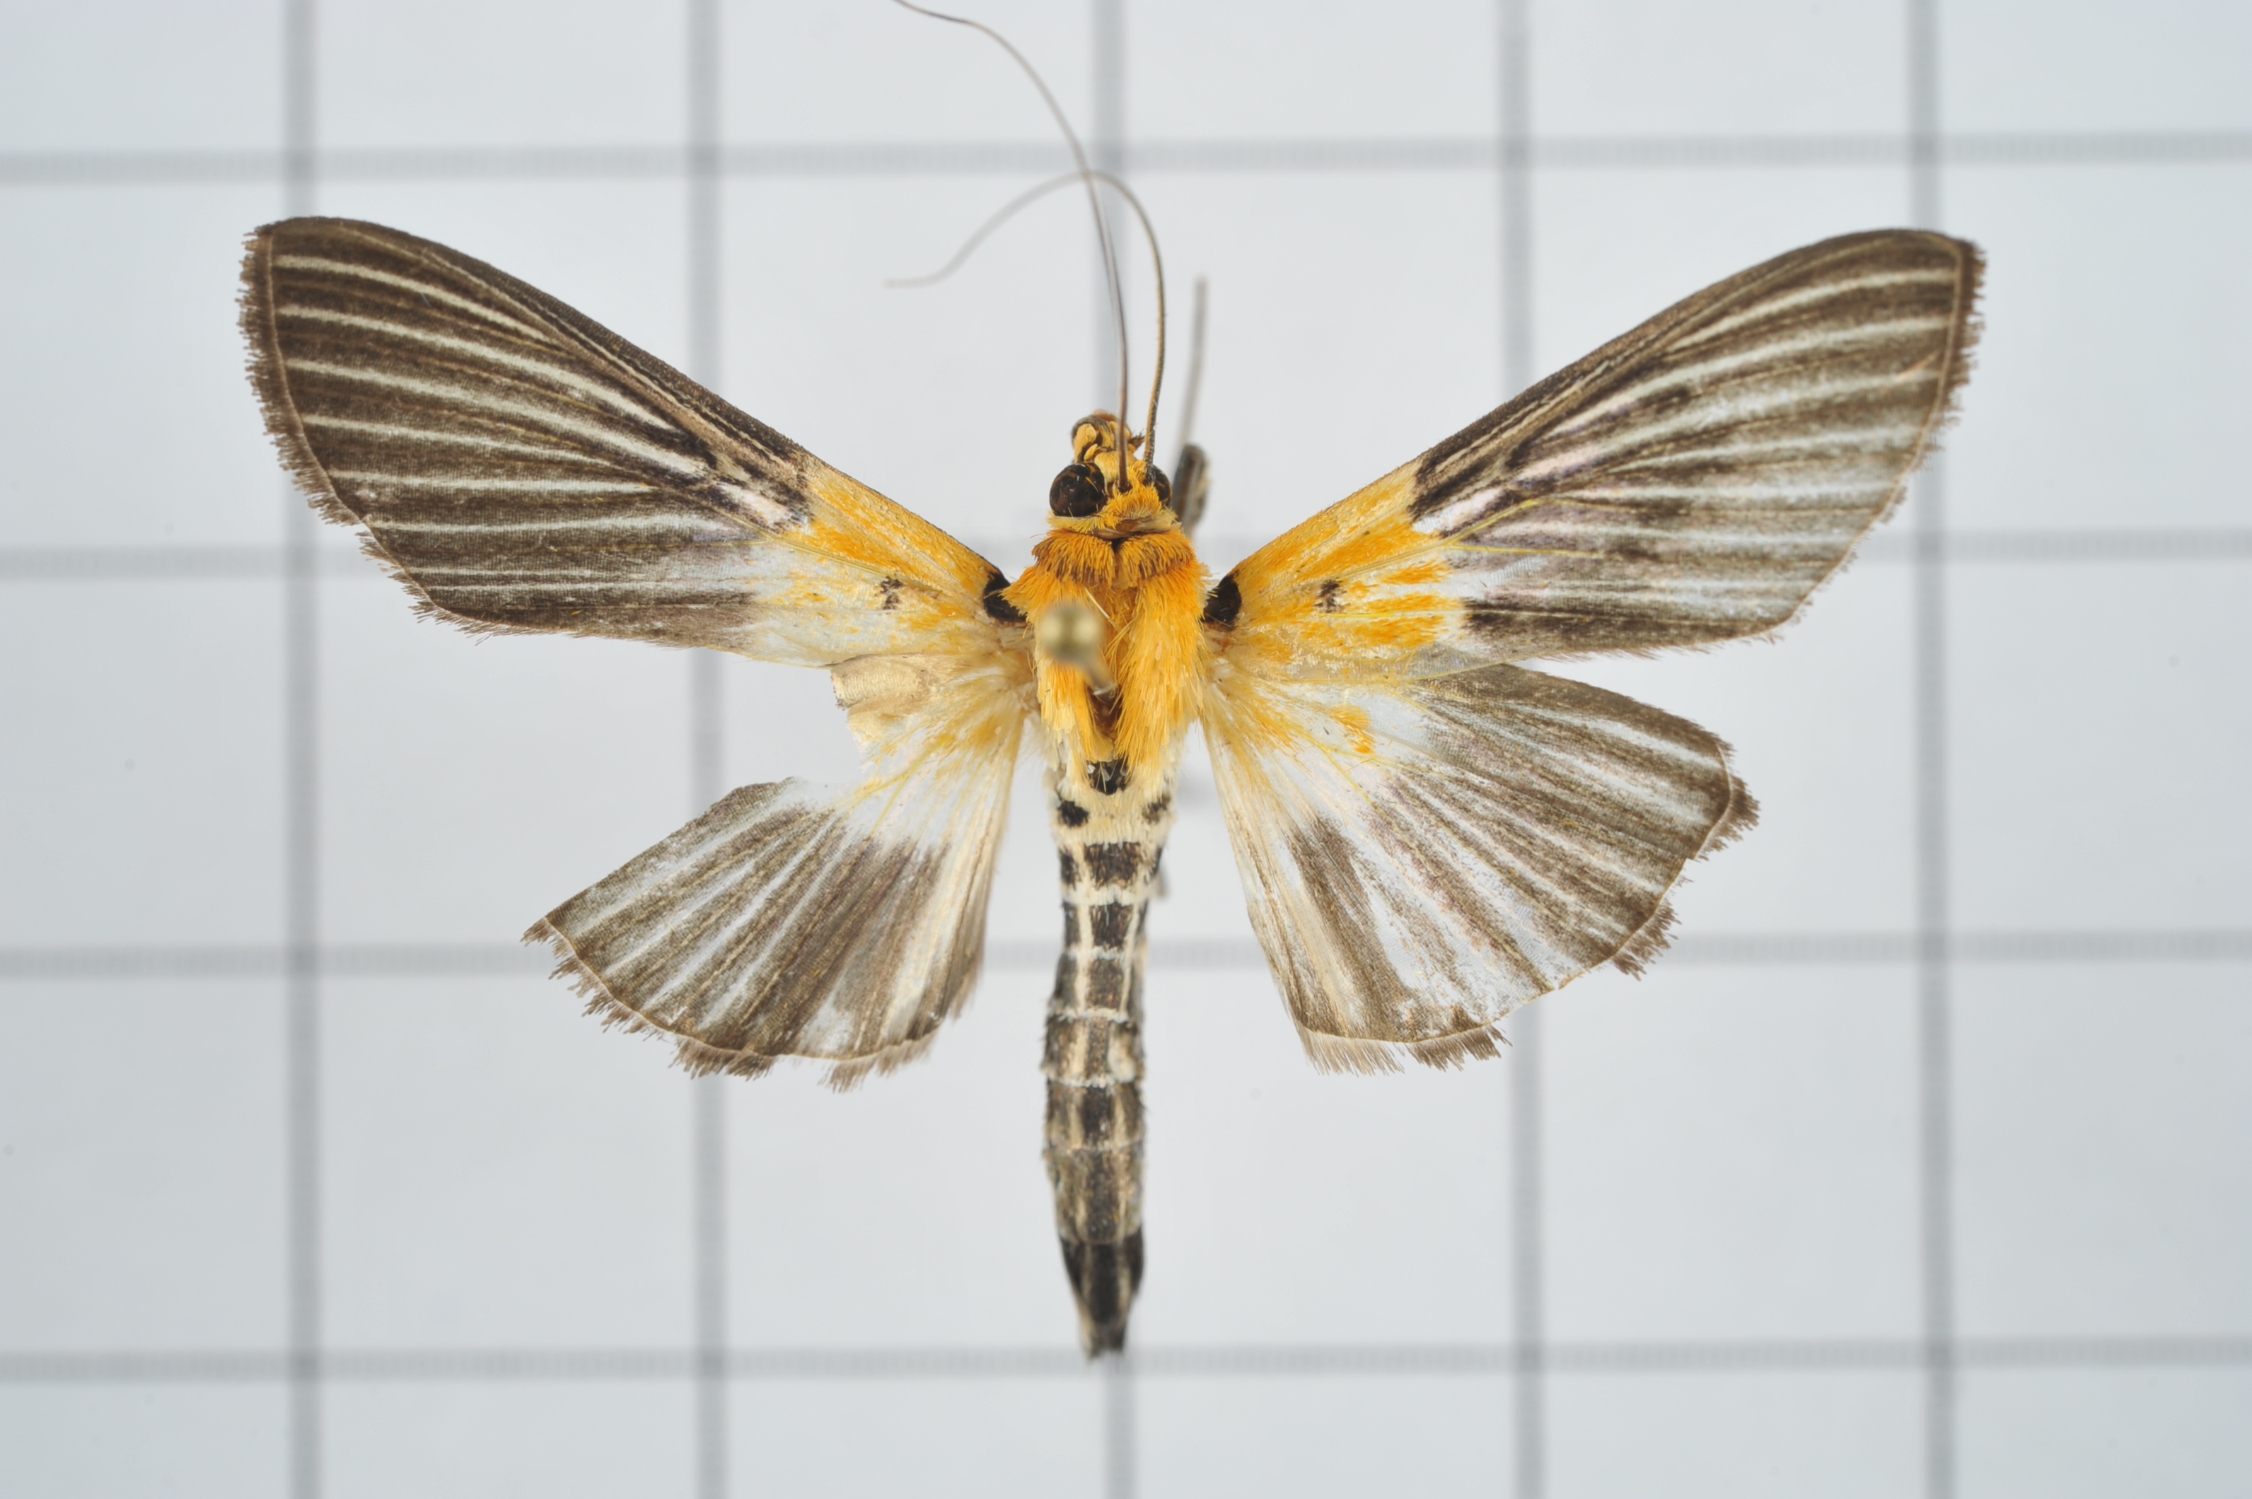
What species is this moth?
Nevrina procopia
